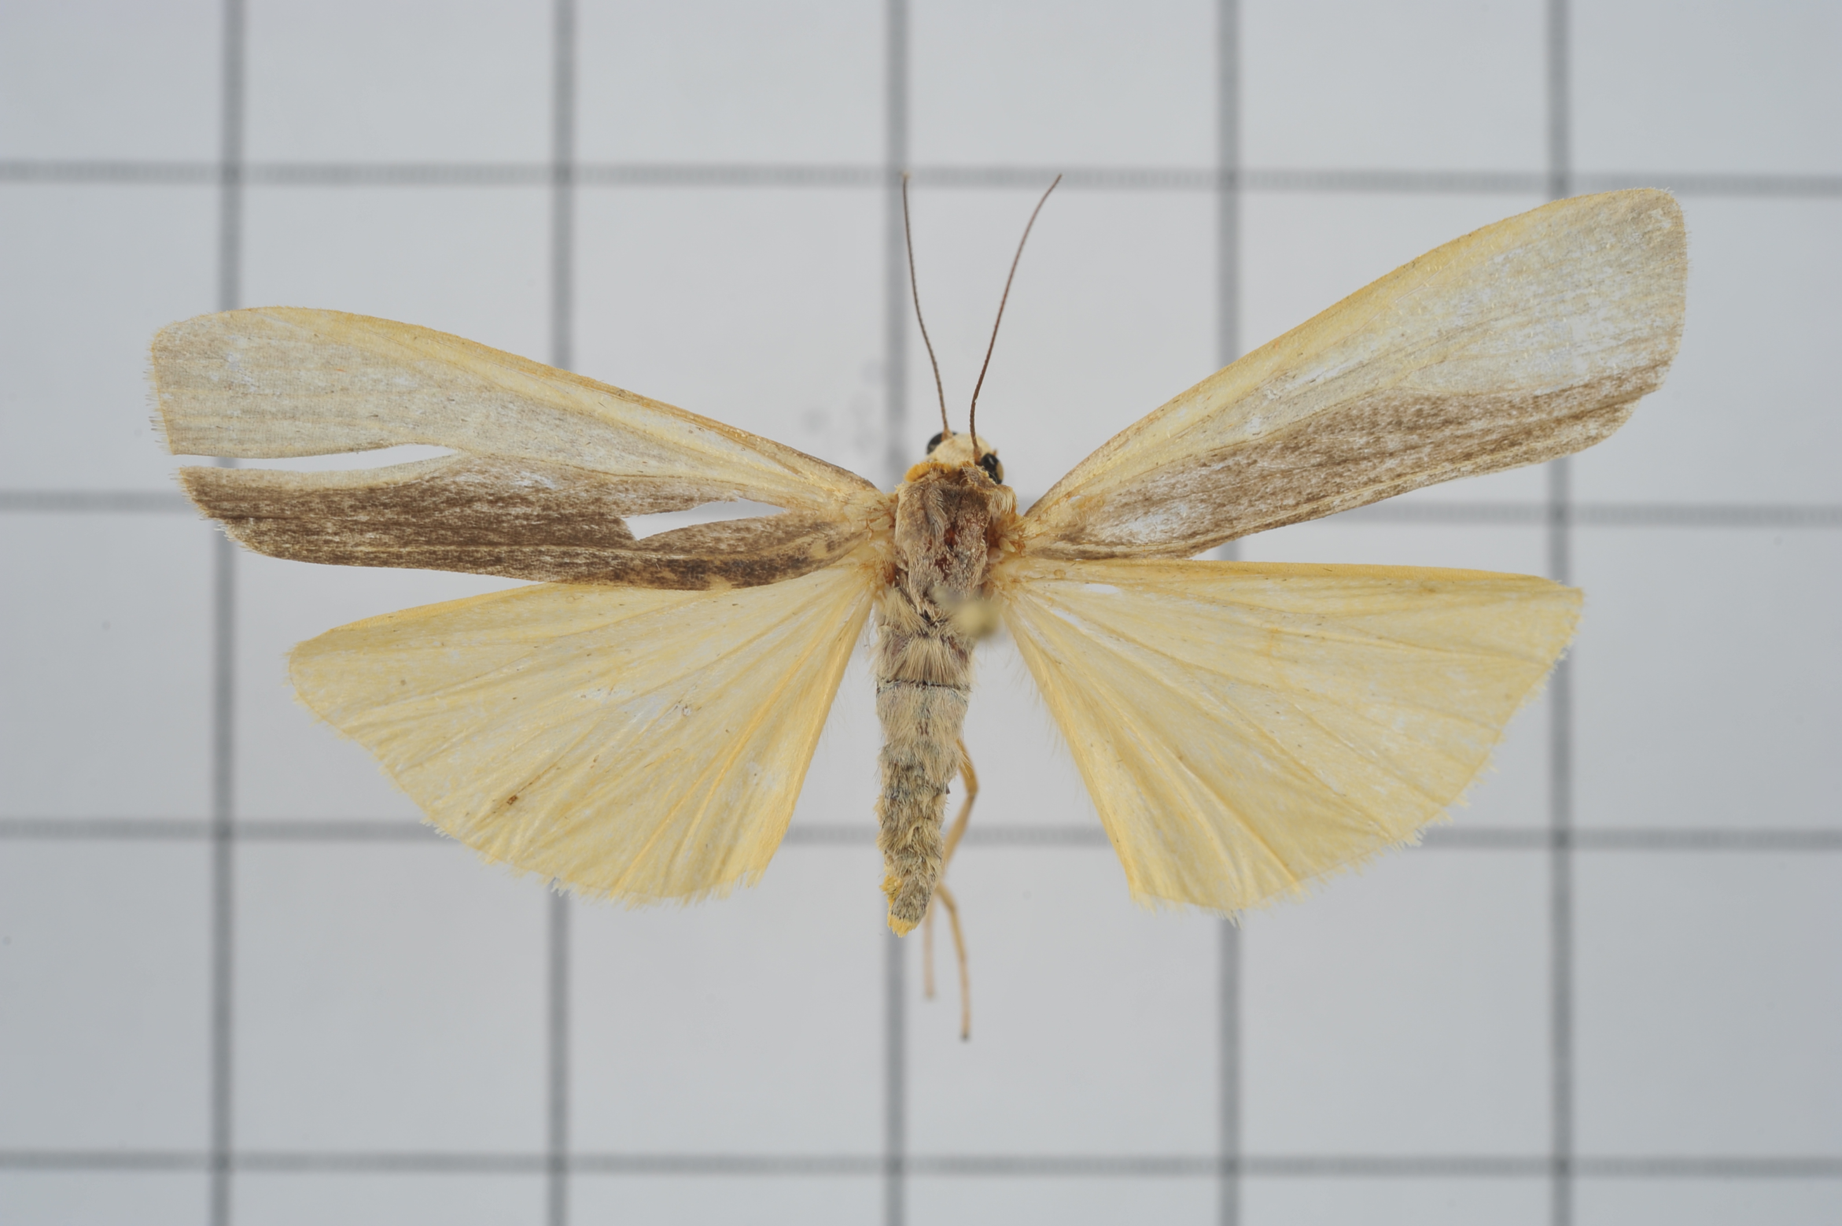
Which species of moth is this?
Hesudra divisa
